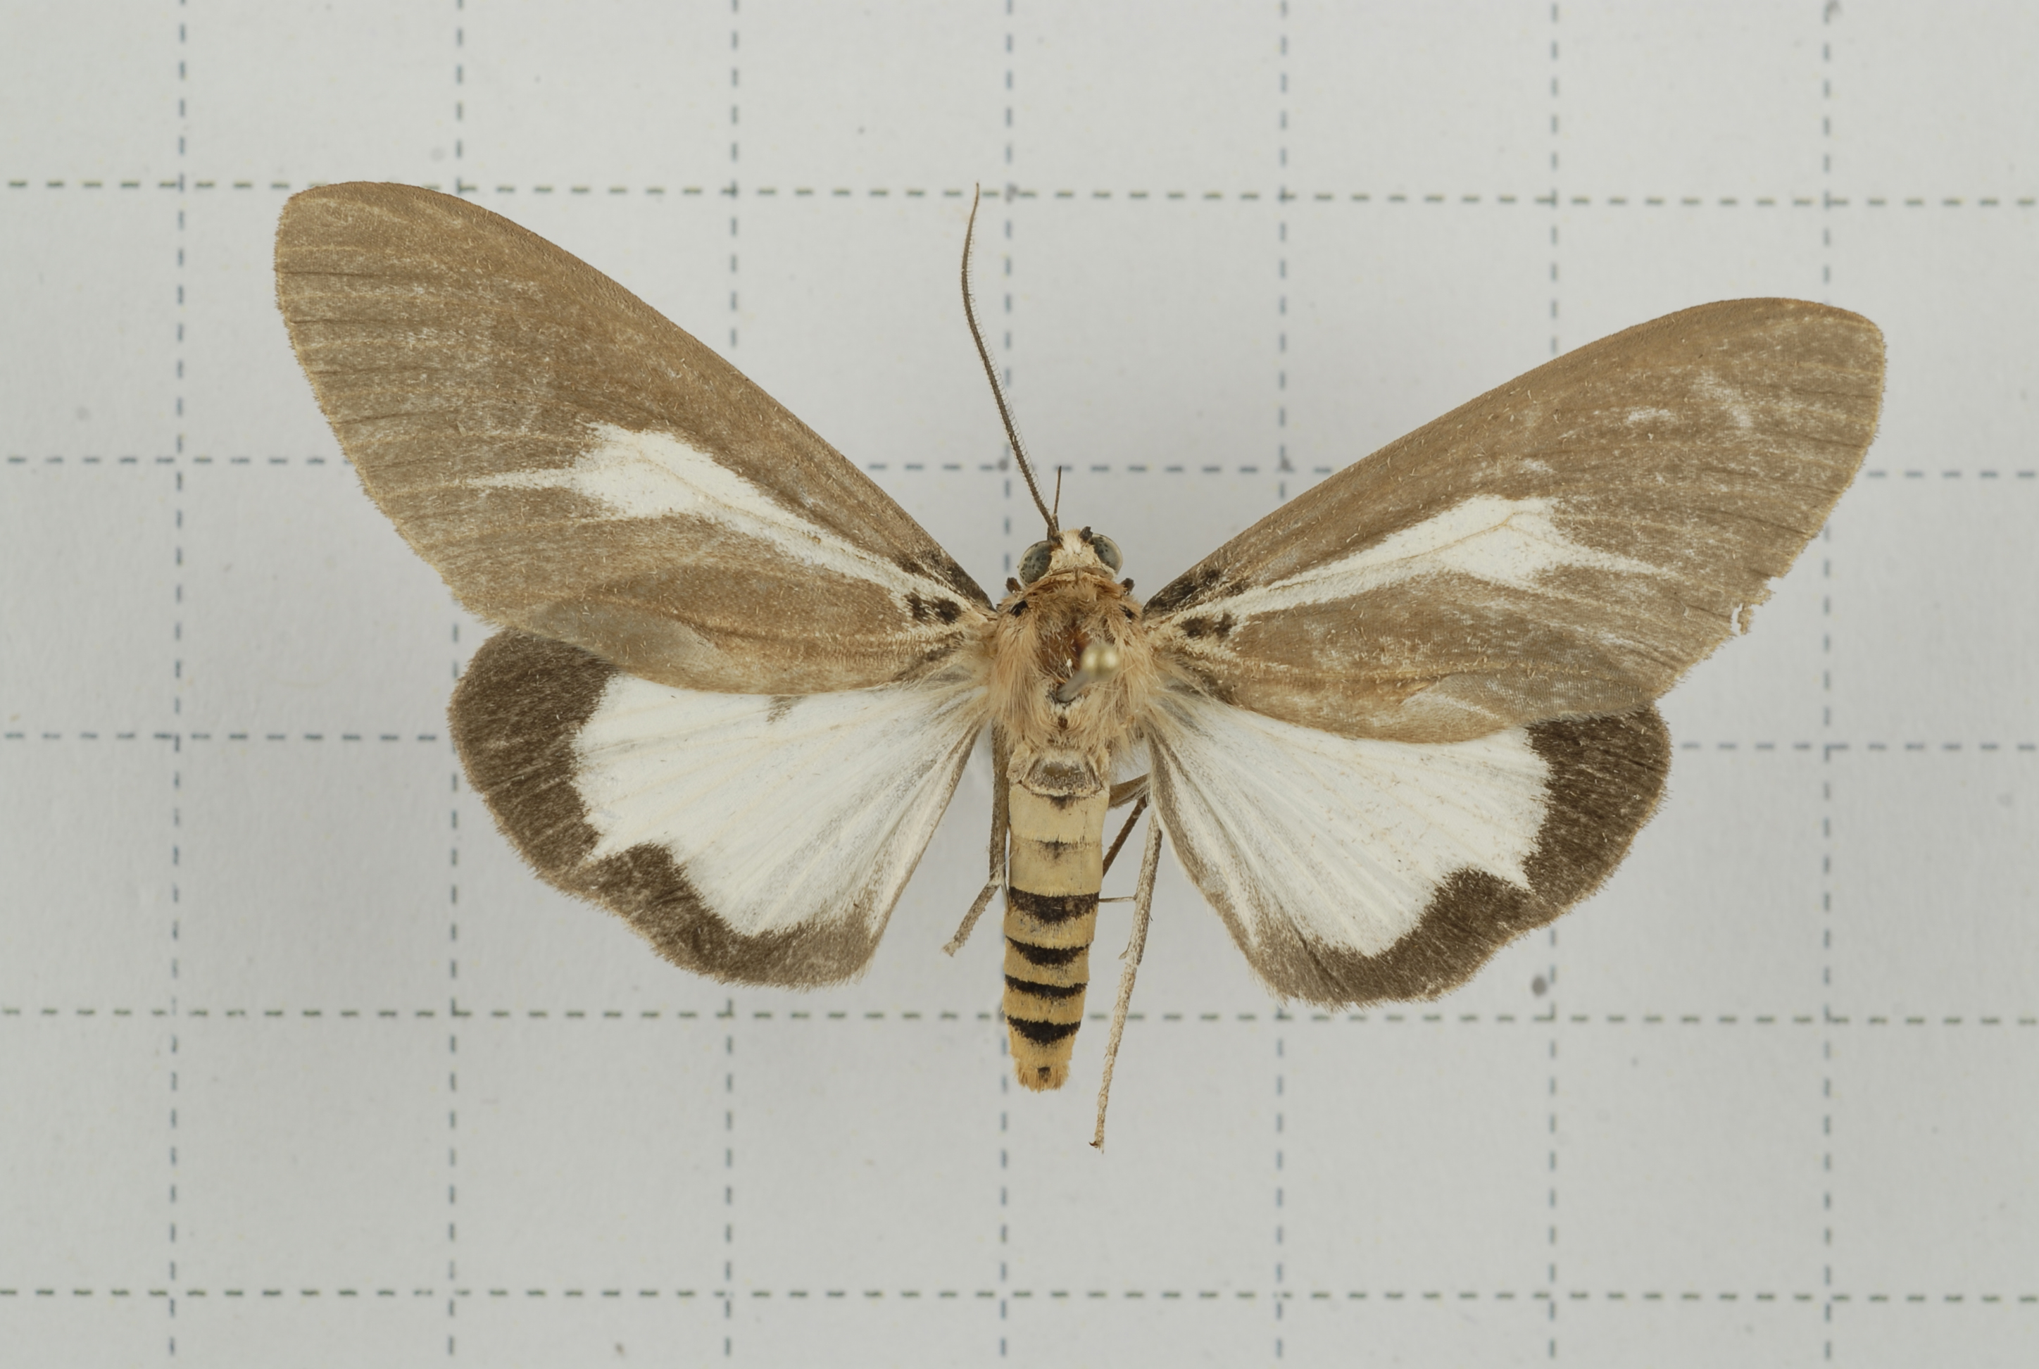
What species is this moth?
Asota heliconia zebrina
